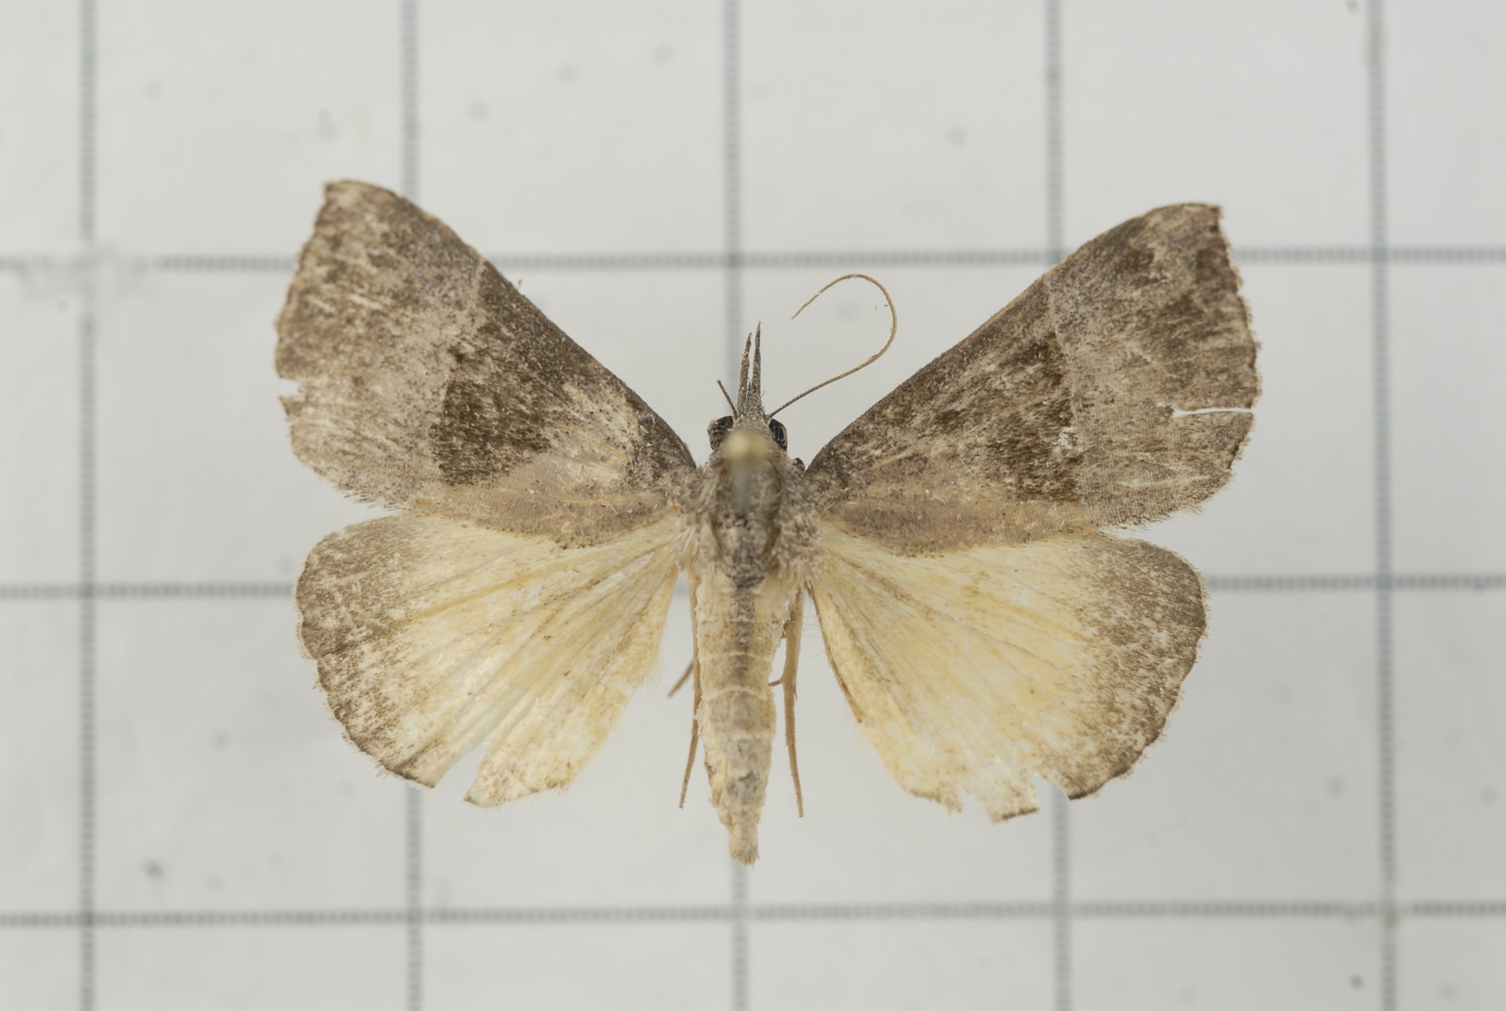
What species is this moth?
Dichromia amica
